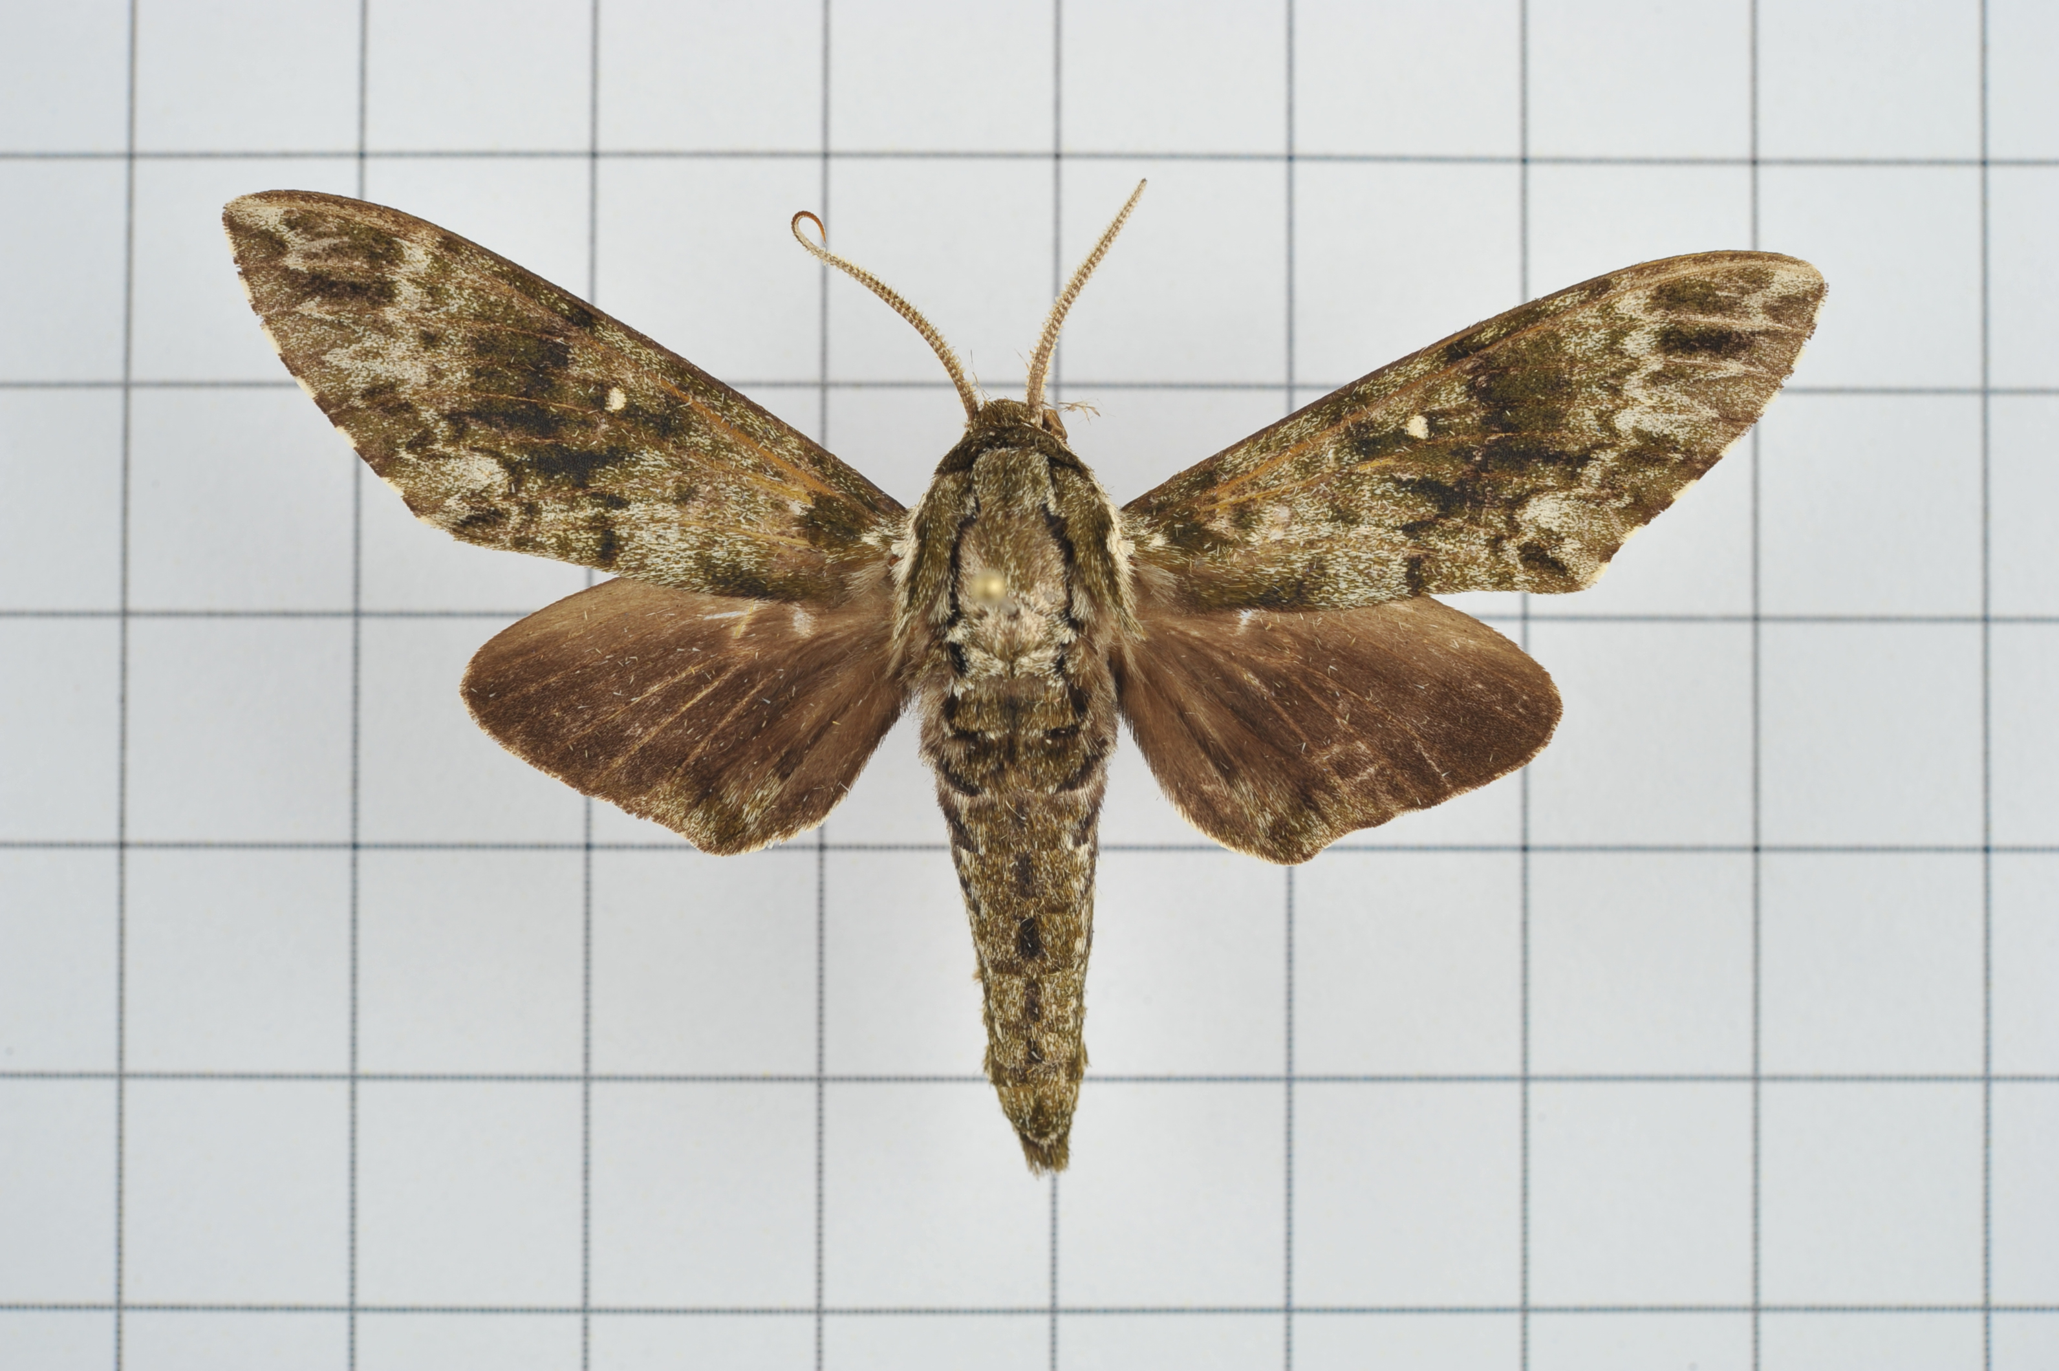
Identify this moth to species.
Dolbina formosana
